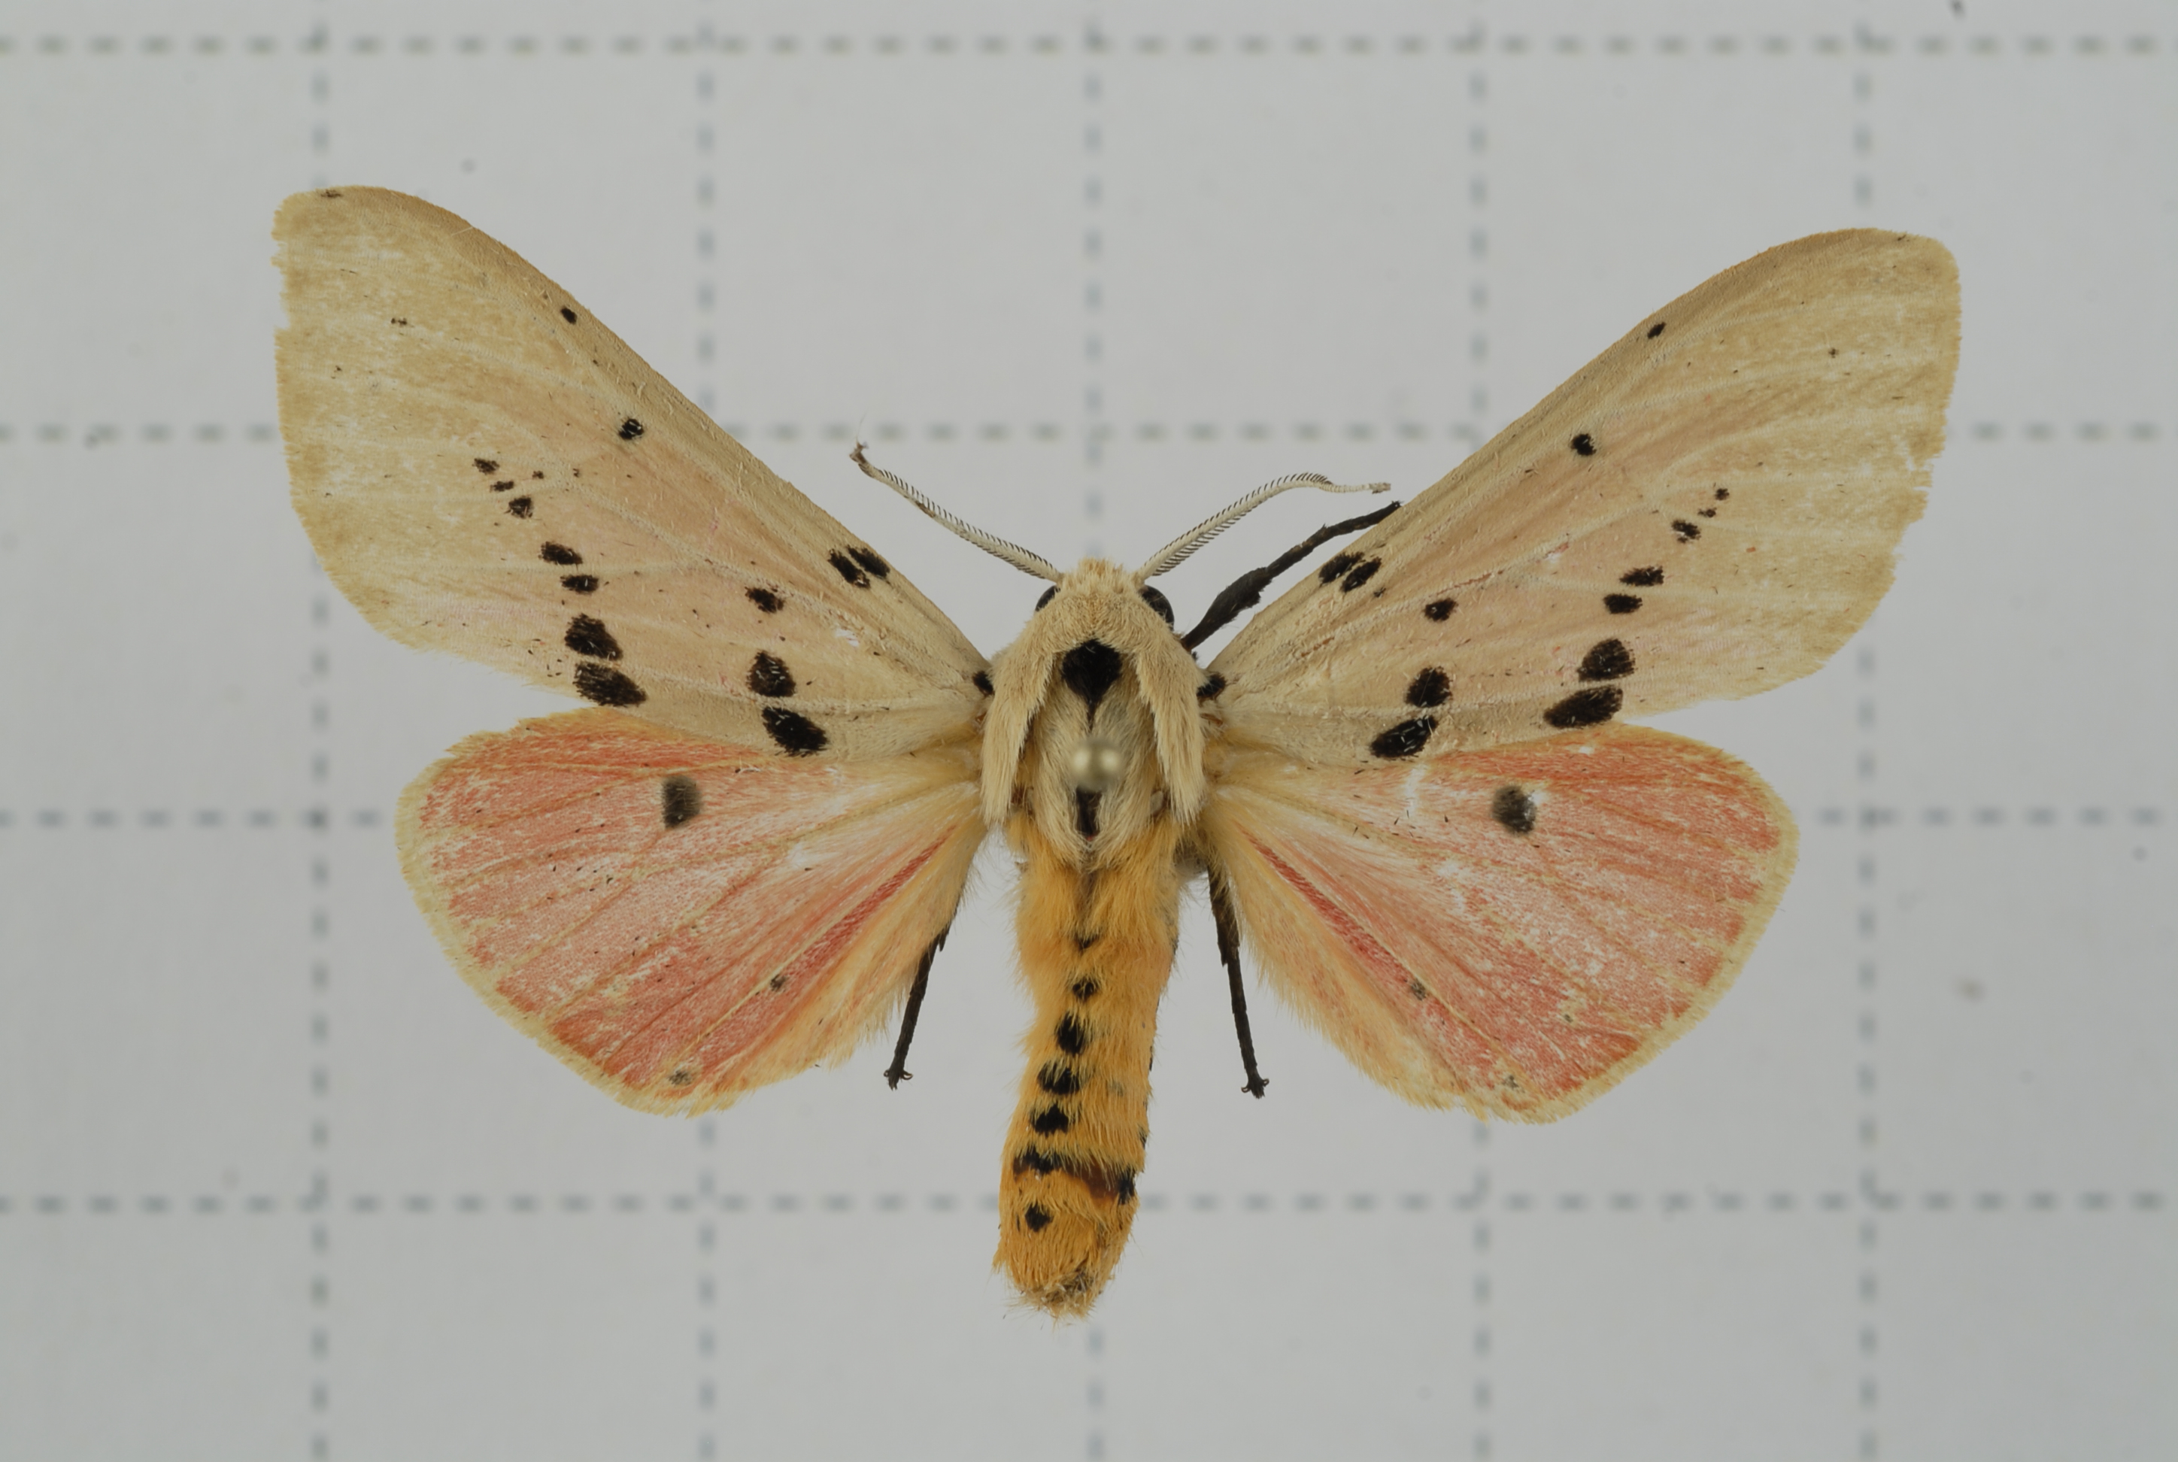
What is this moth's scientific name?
Spilarctia postrubida
